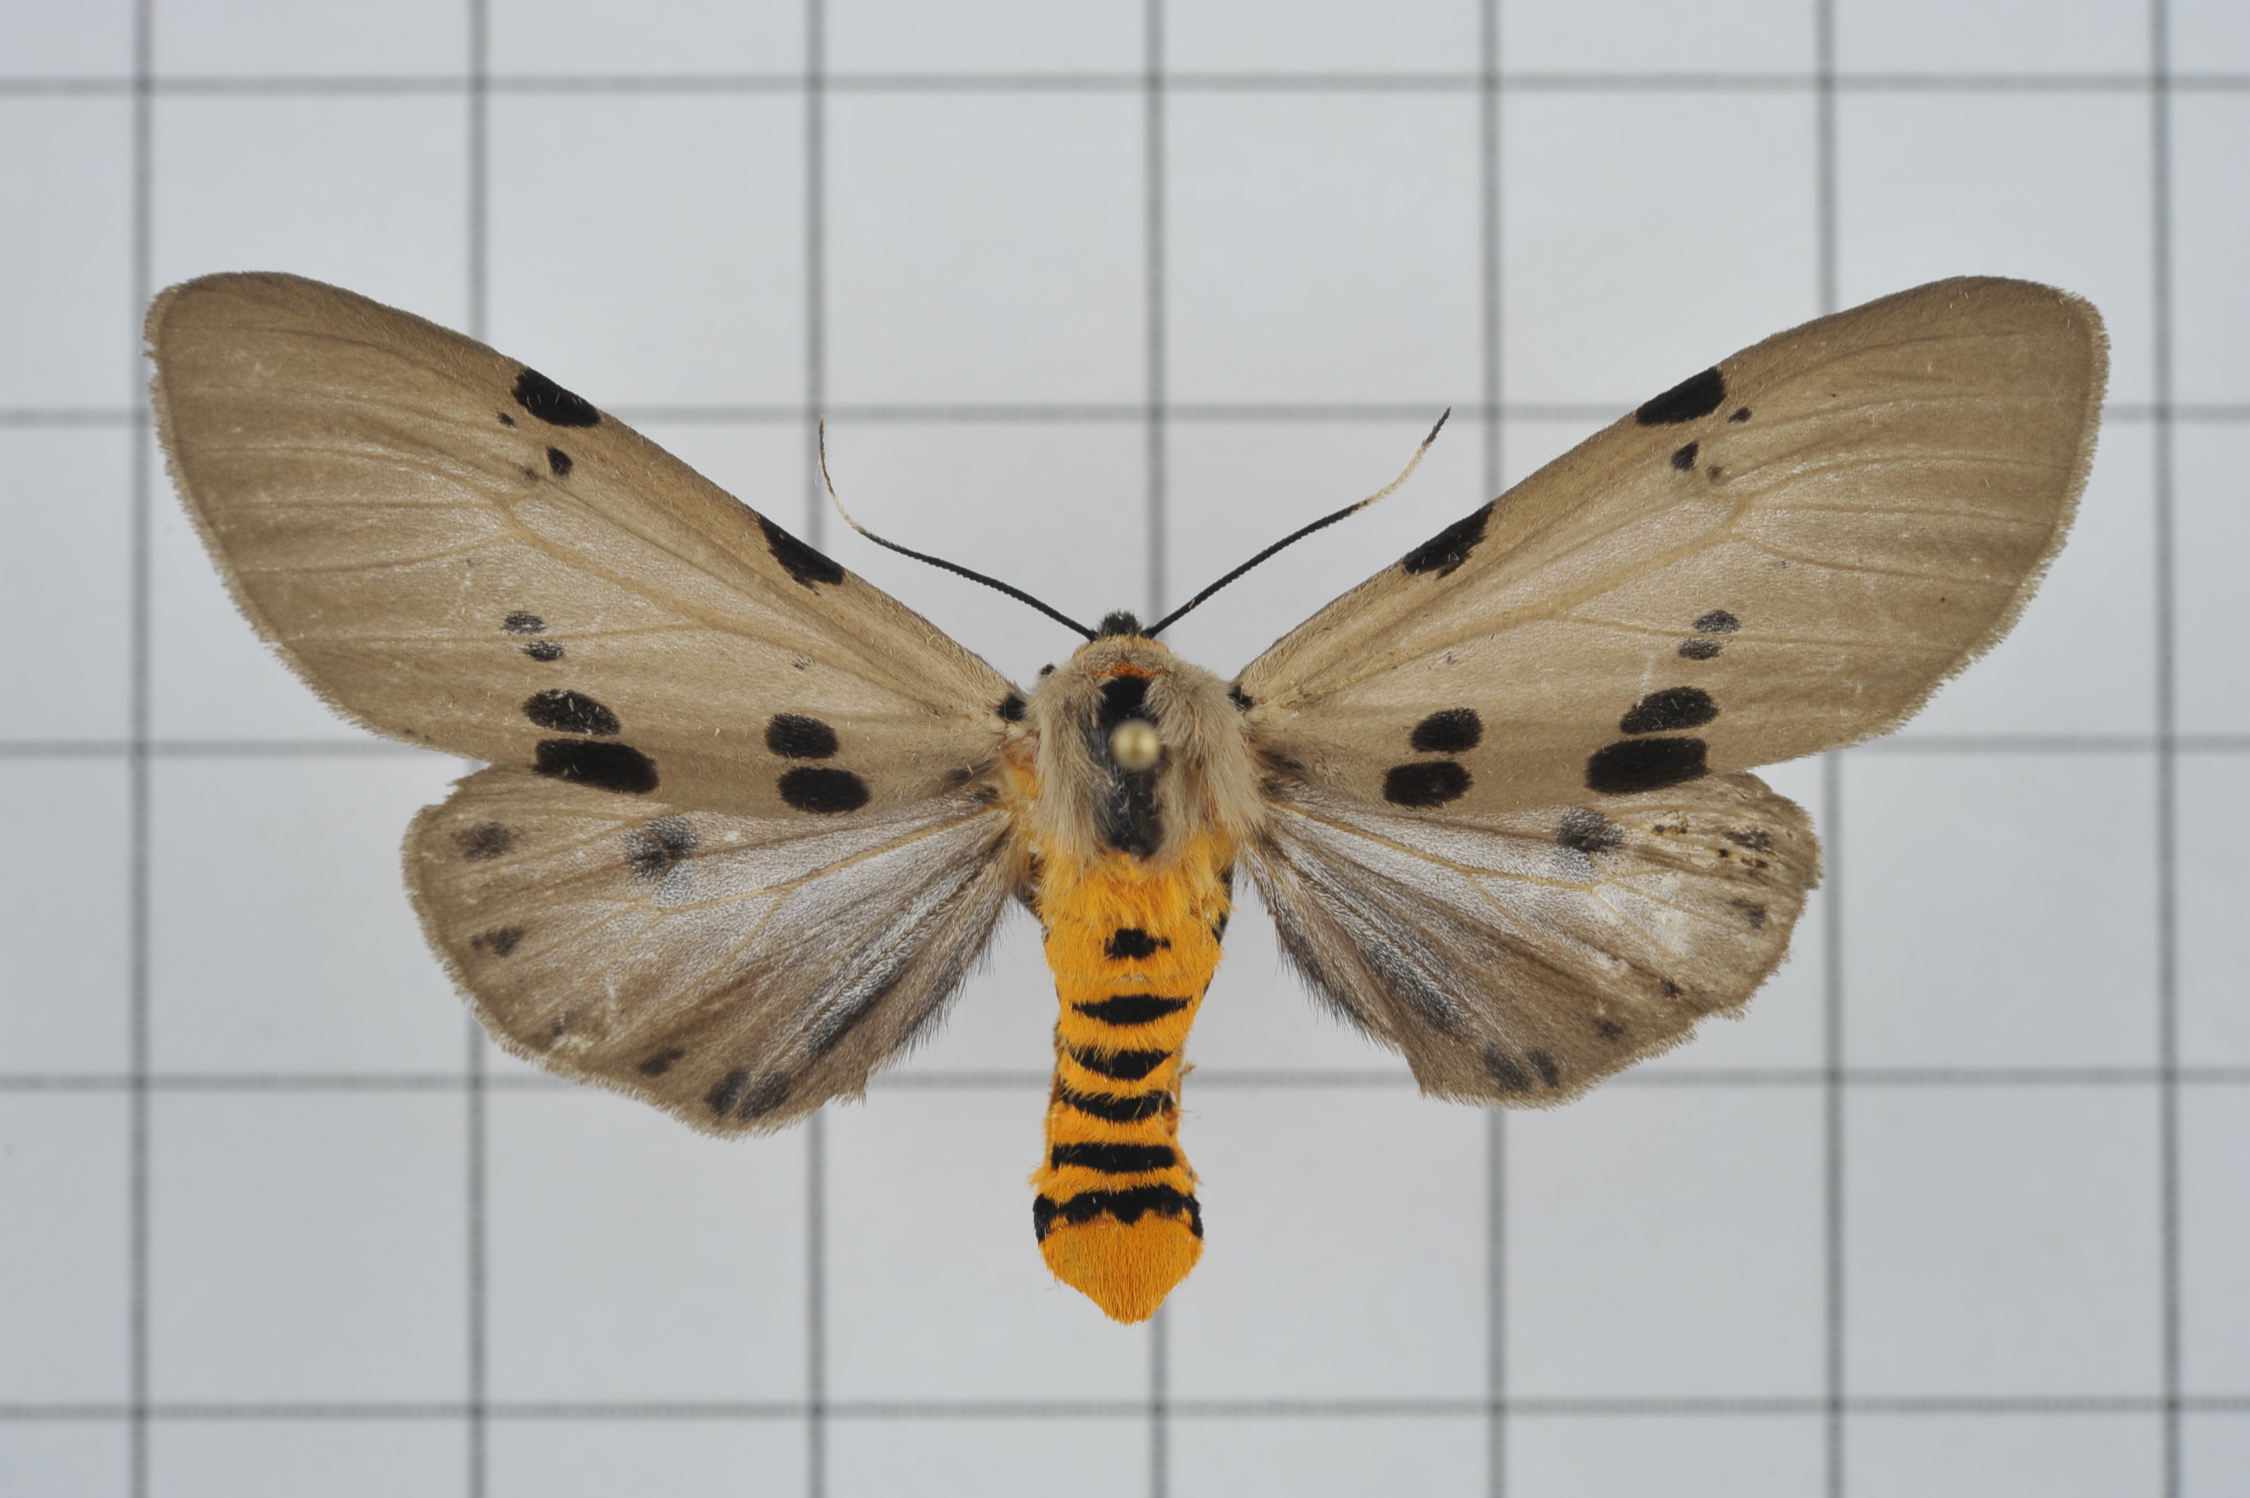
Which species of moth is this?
Amsactoides solitaria
